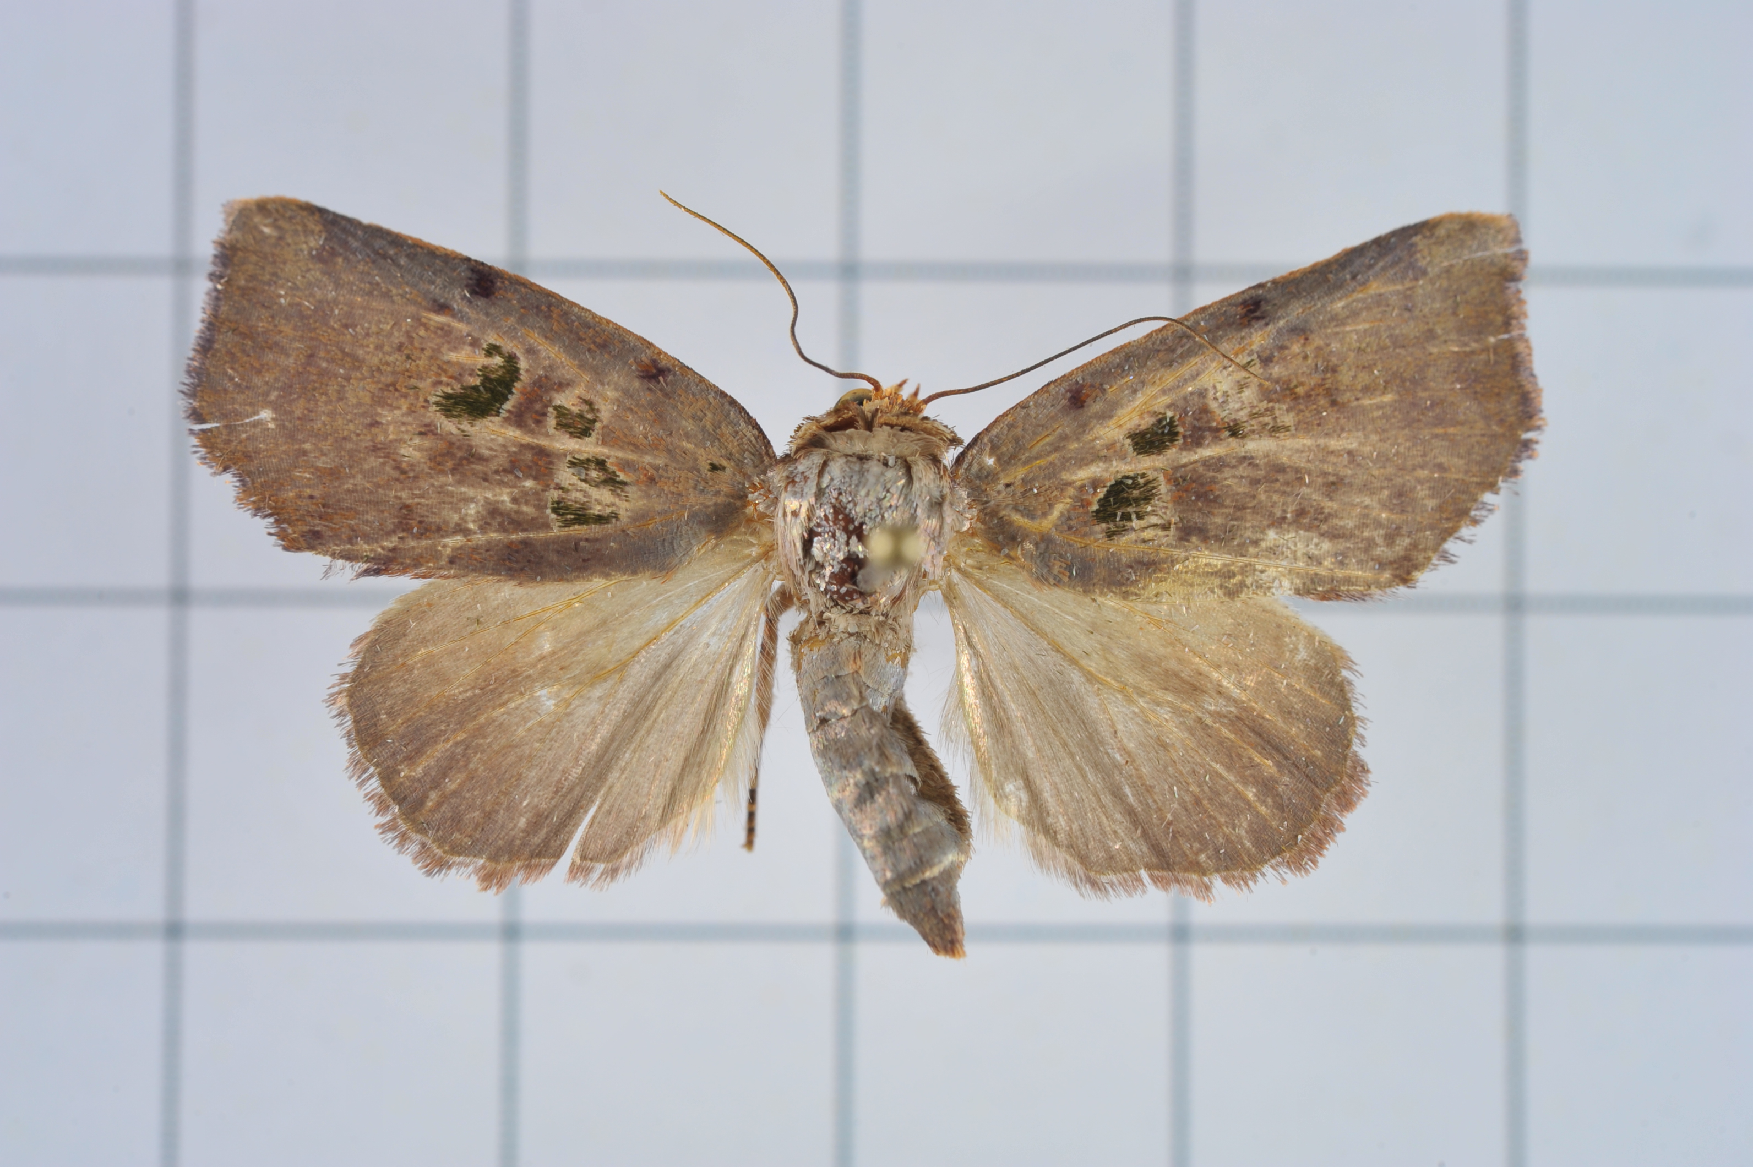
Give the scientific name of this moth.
Xenochroa trimacula
